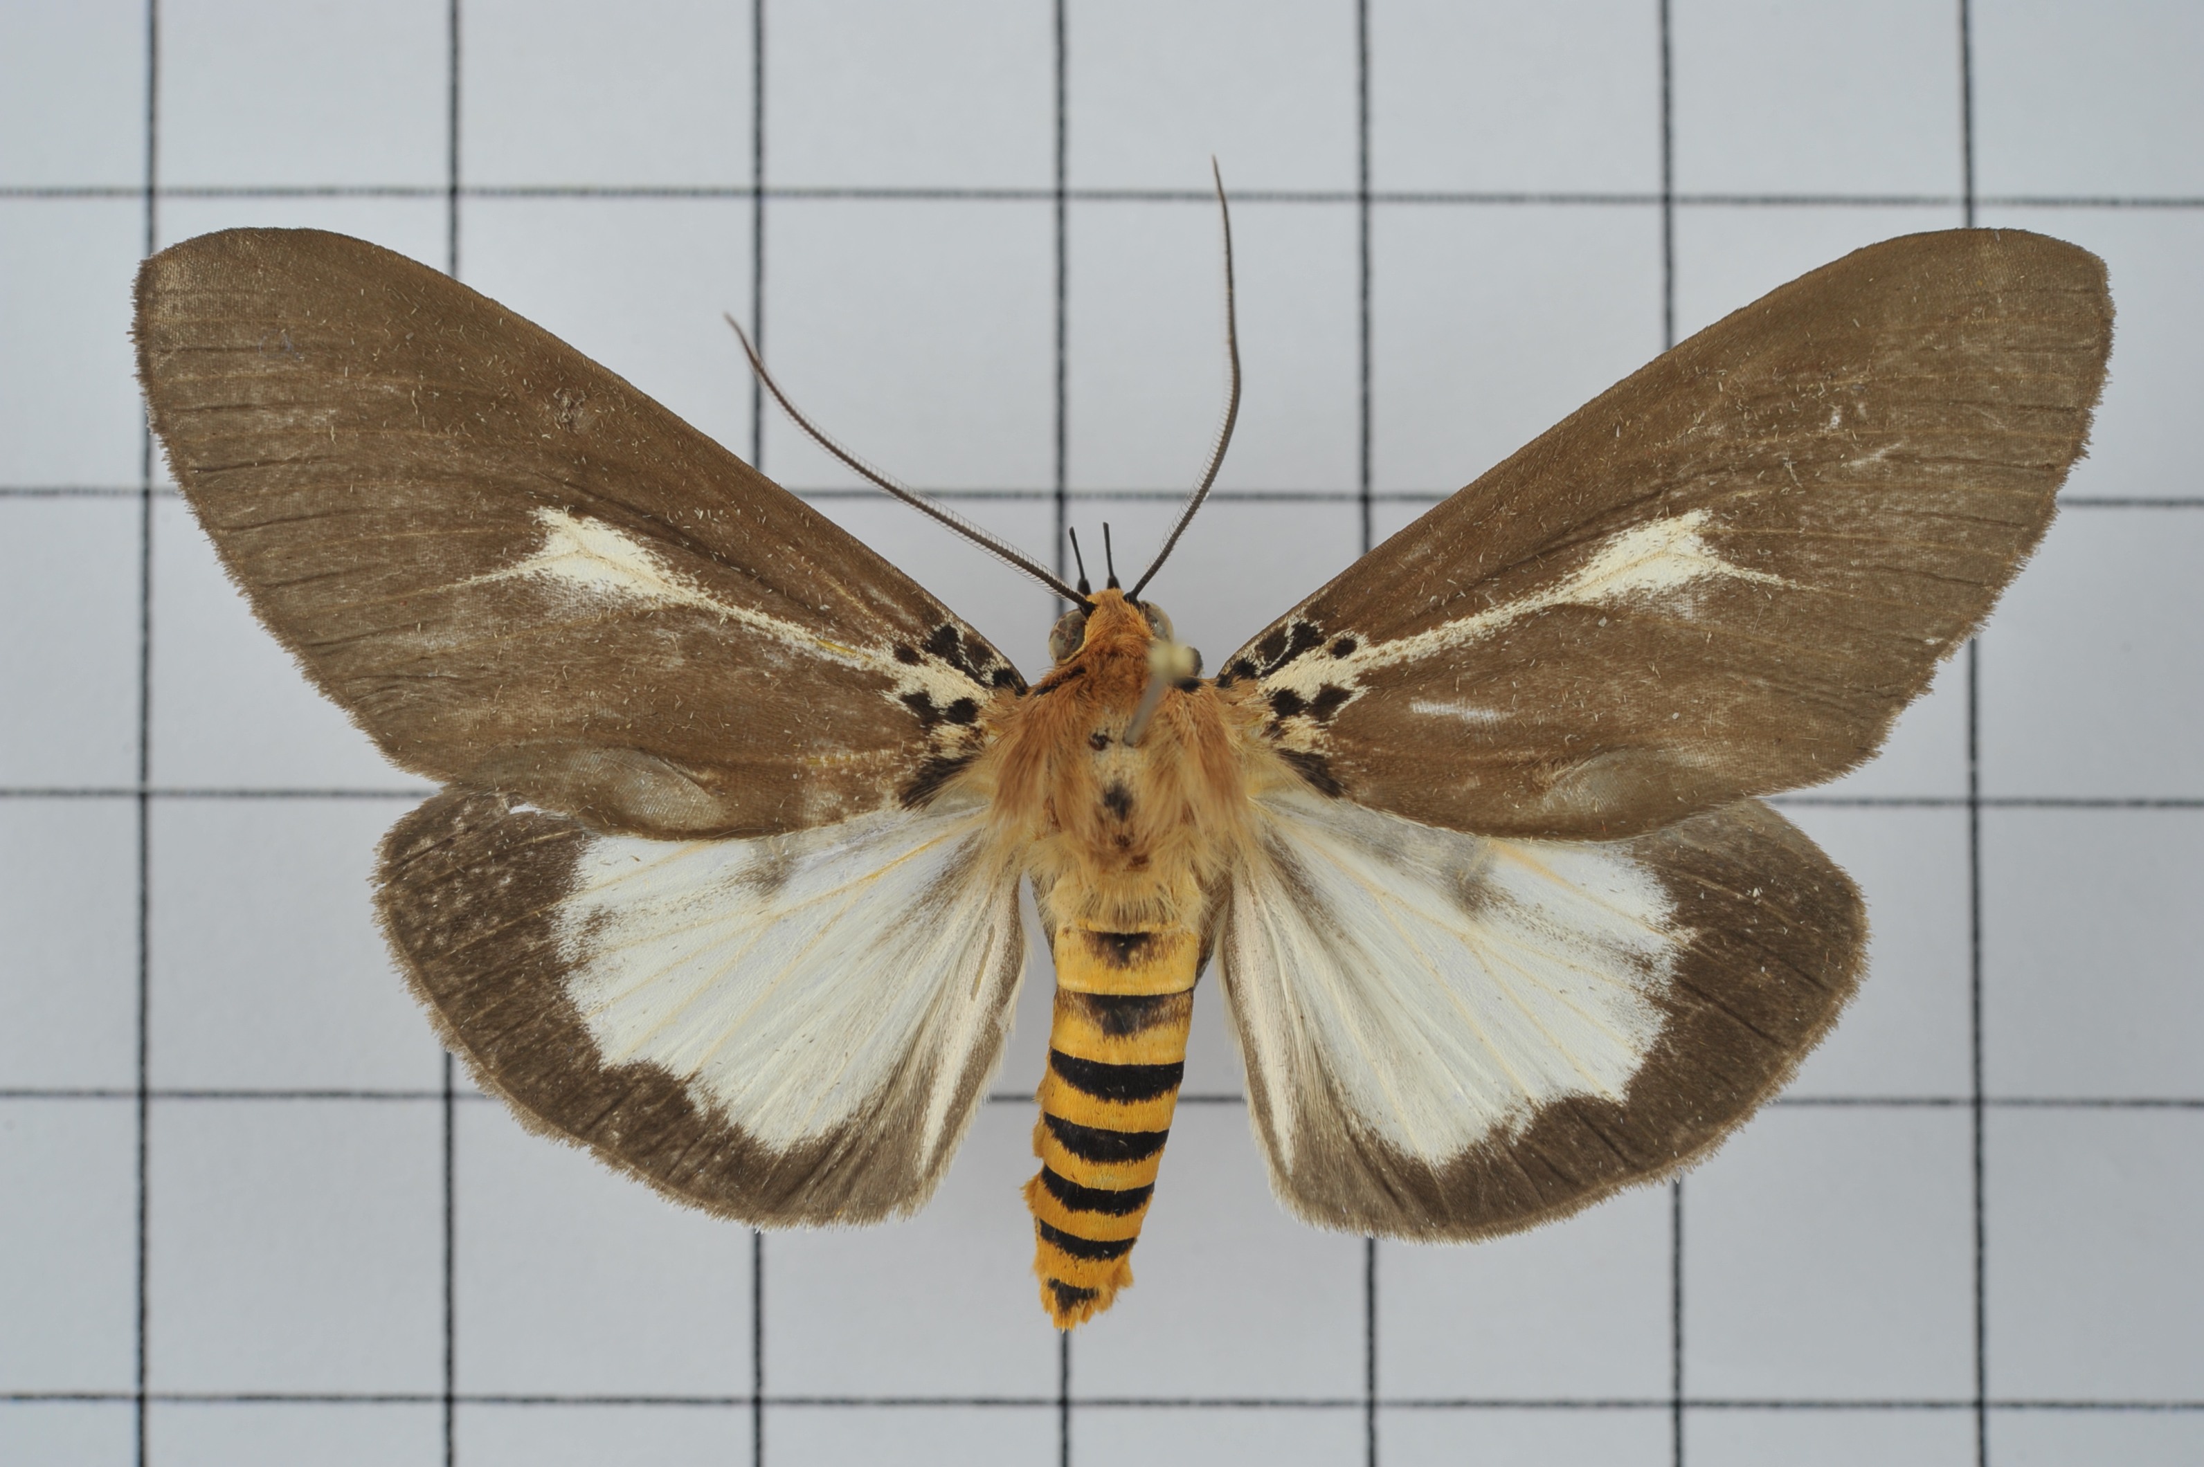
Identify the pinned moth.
Asota heliconia zebrina
